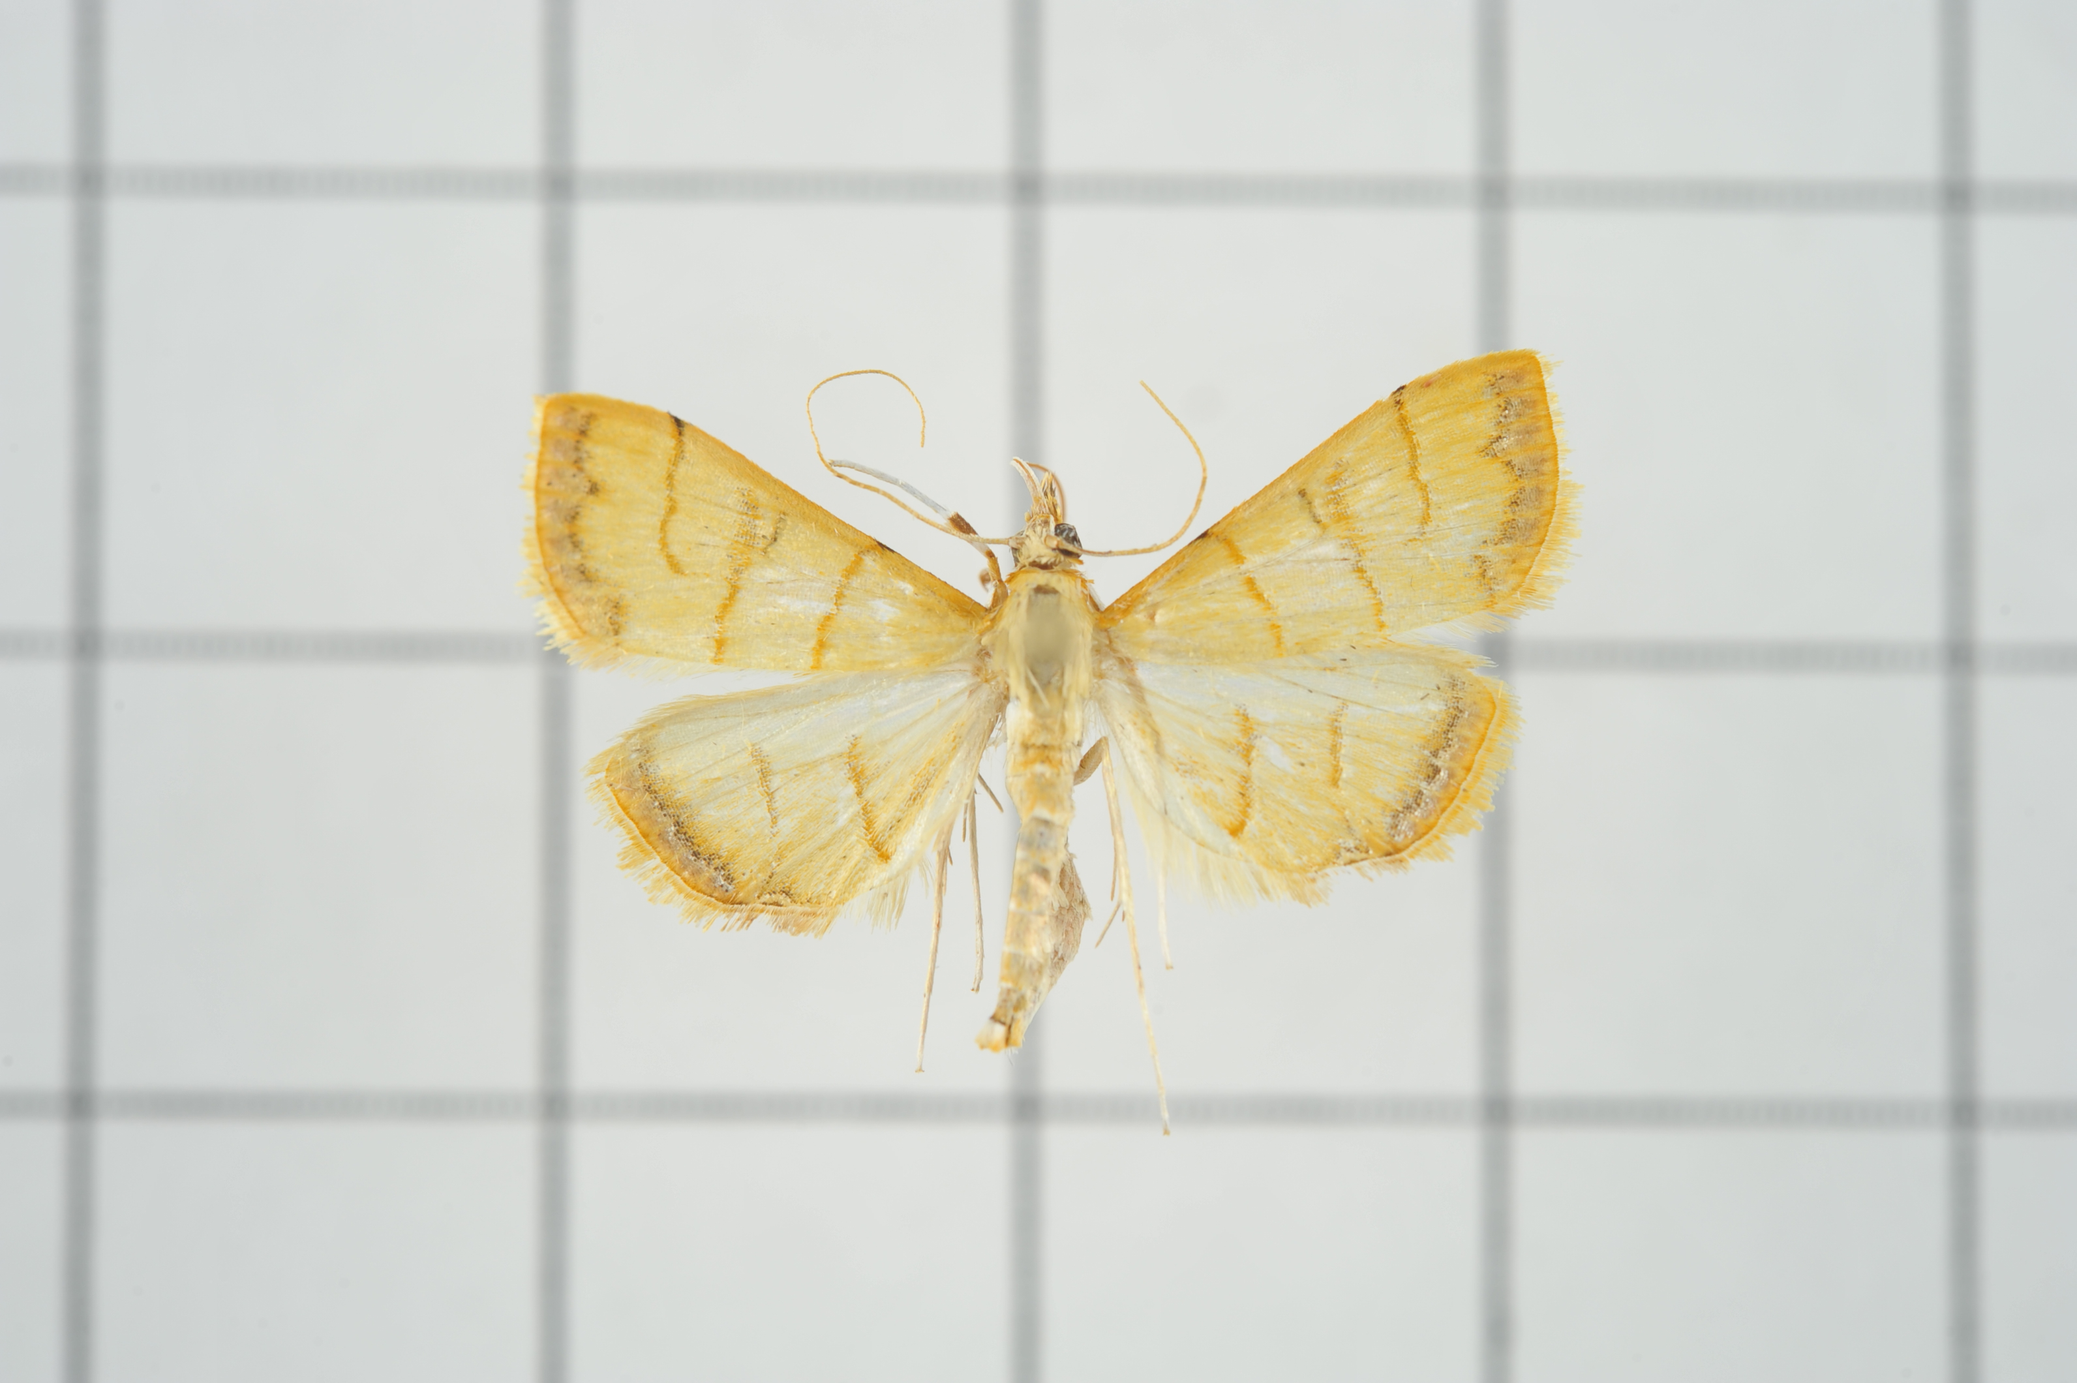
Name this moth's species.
Pagyda lustralis
